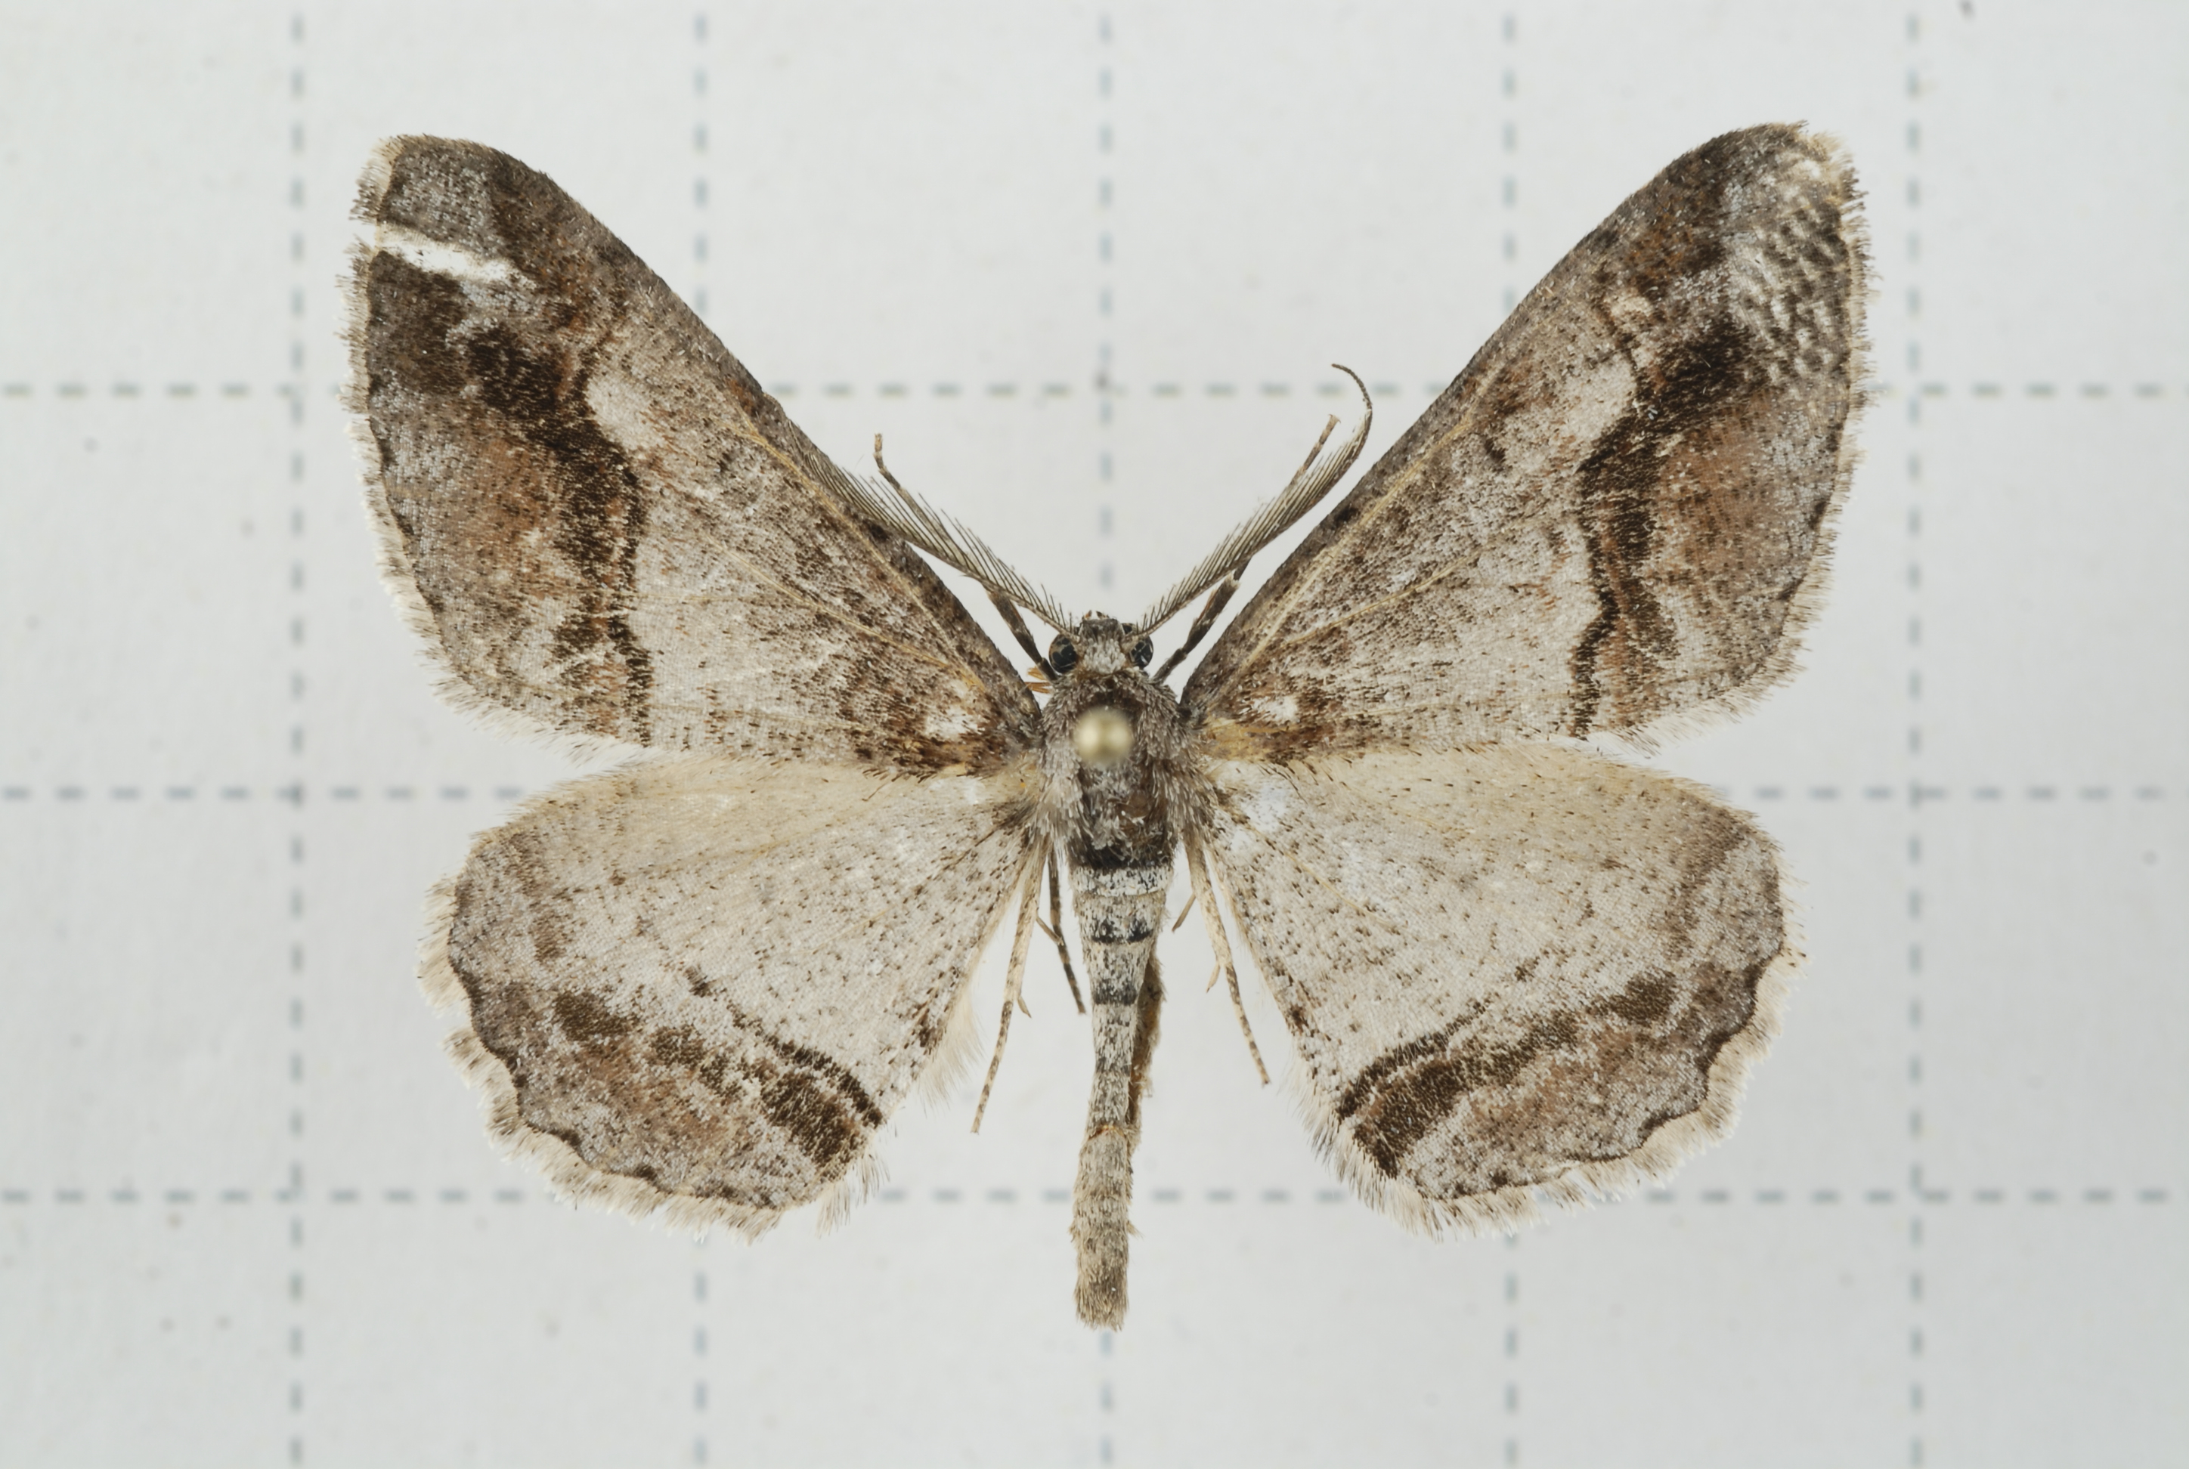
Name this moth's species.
Rikiosatoa fucataria
